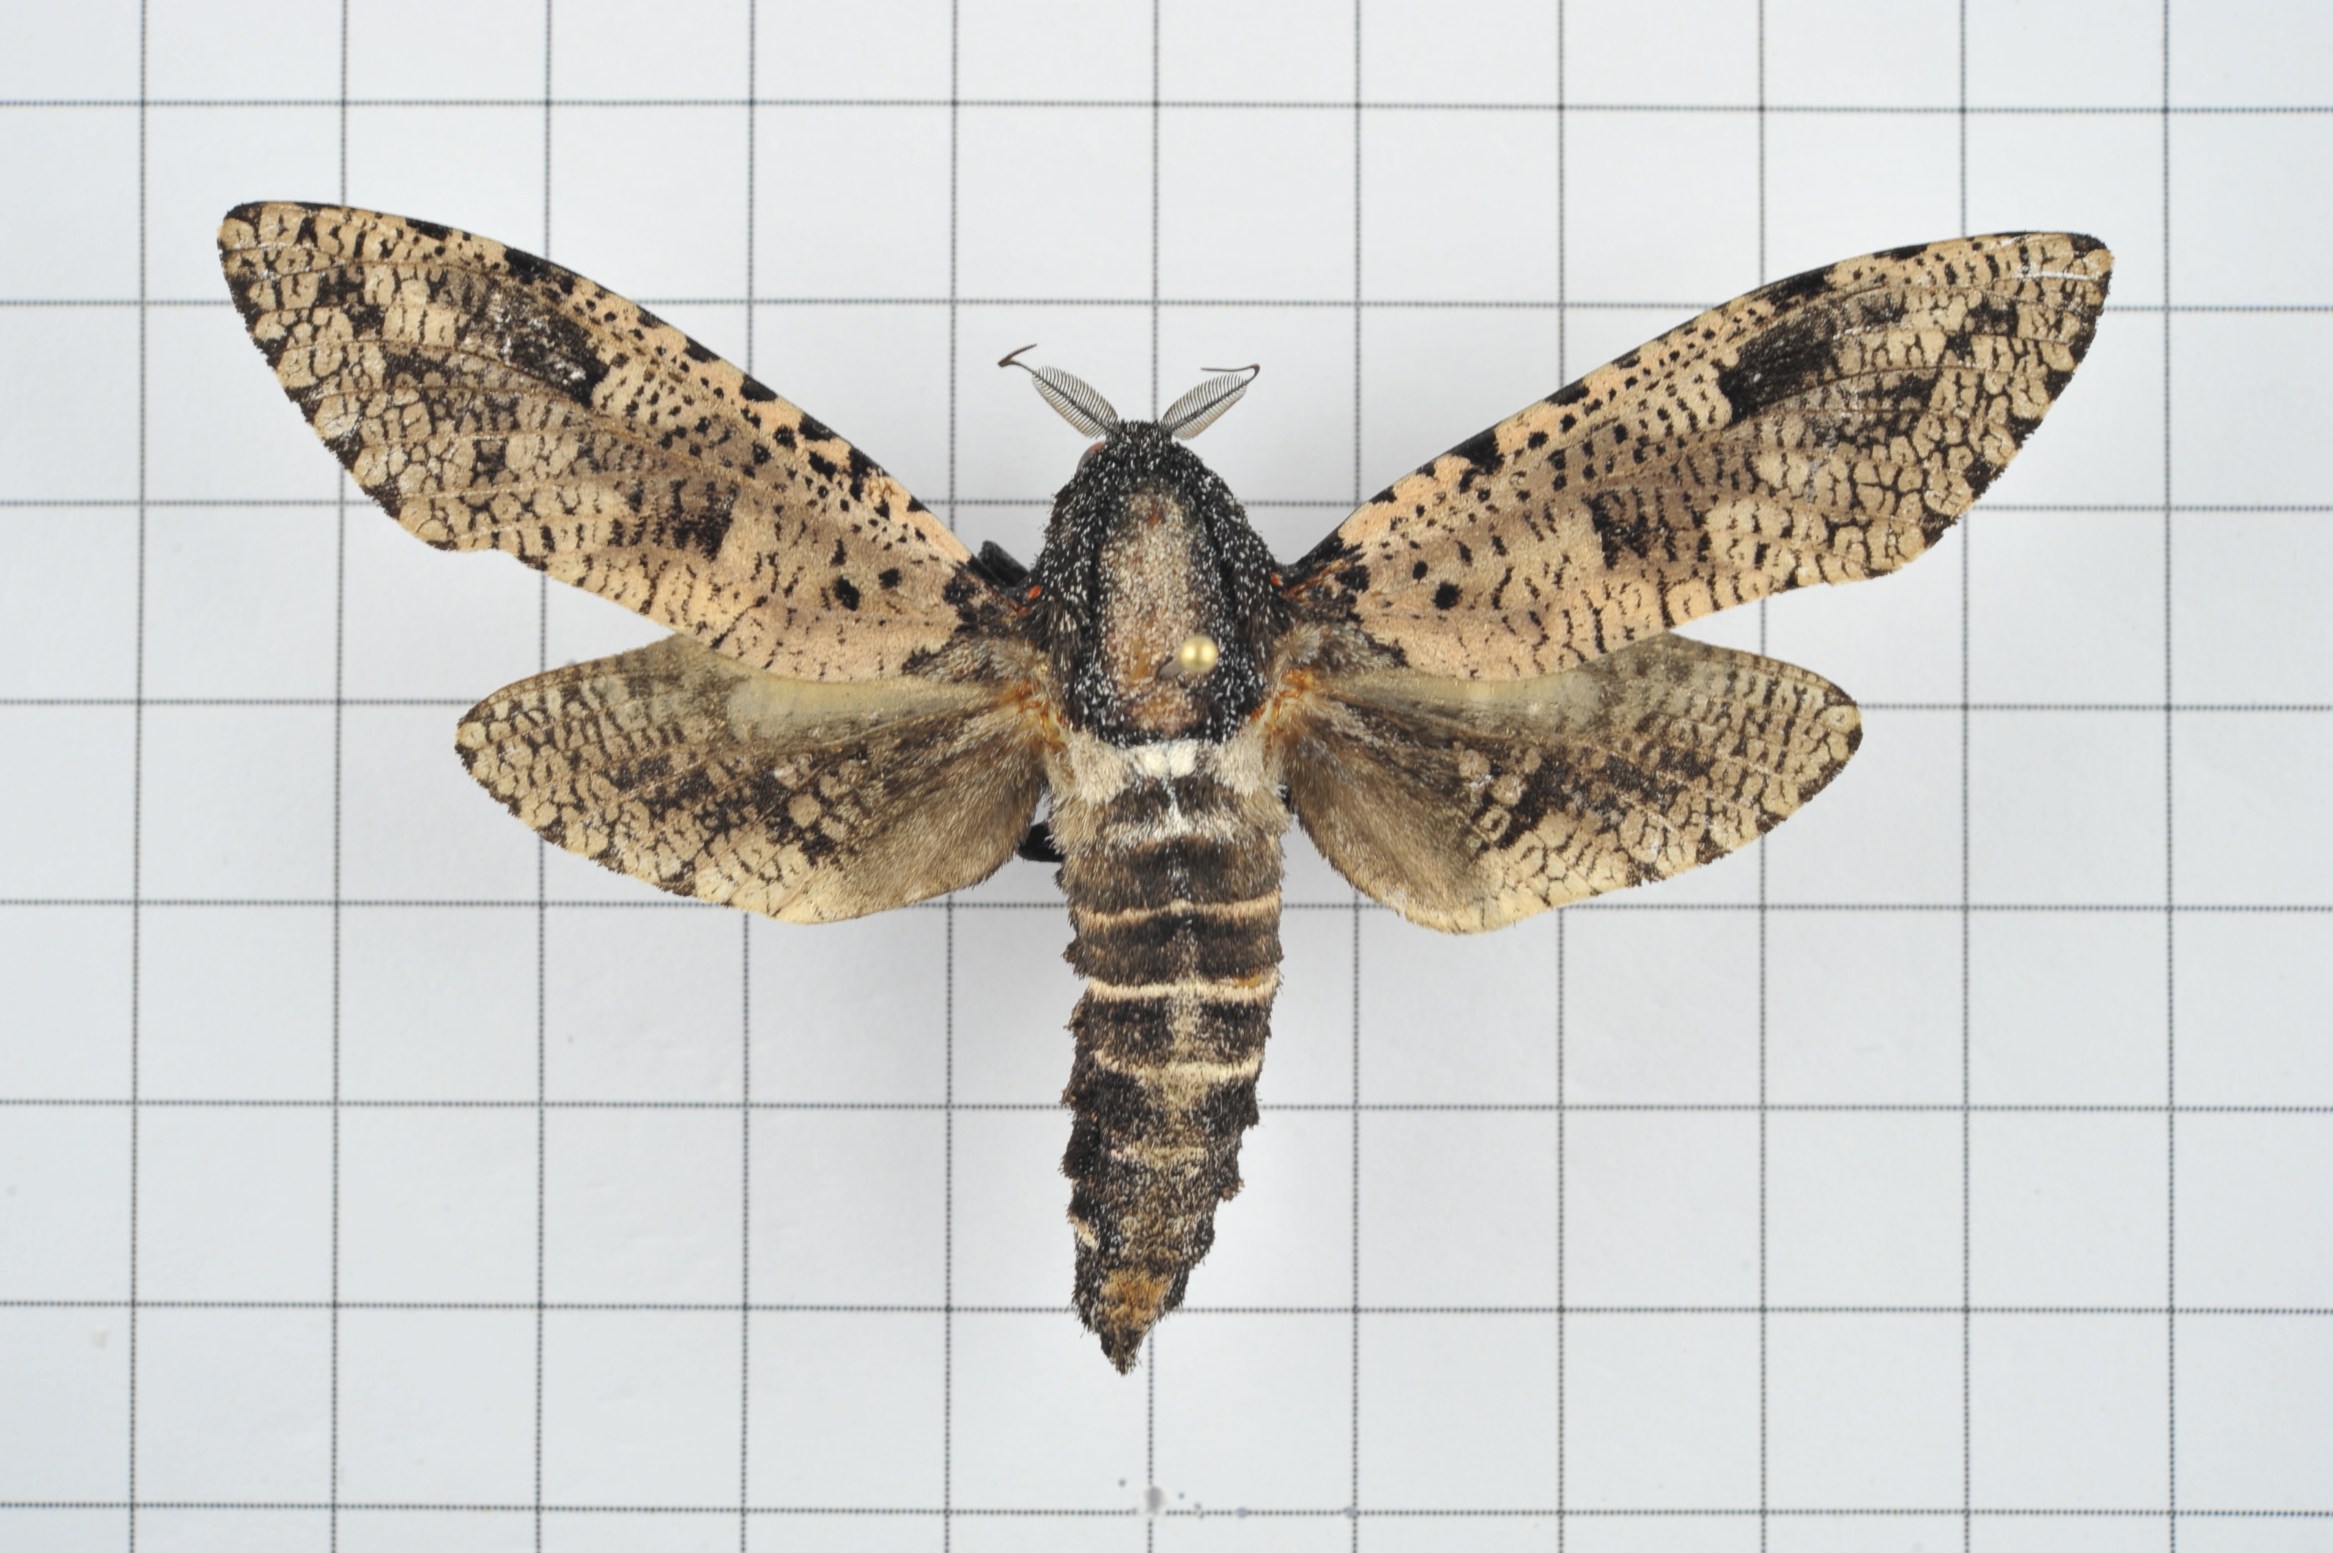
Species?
Xyleutes strix
